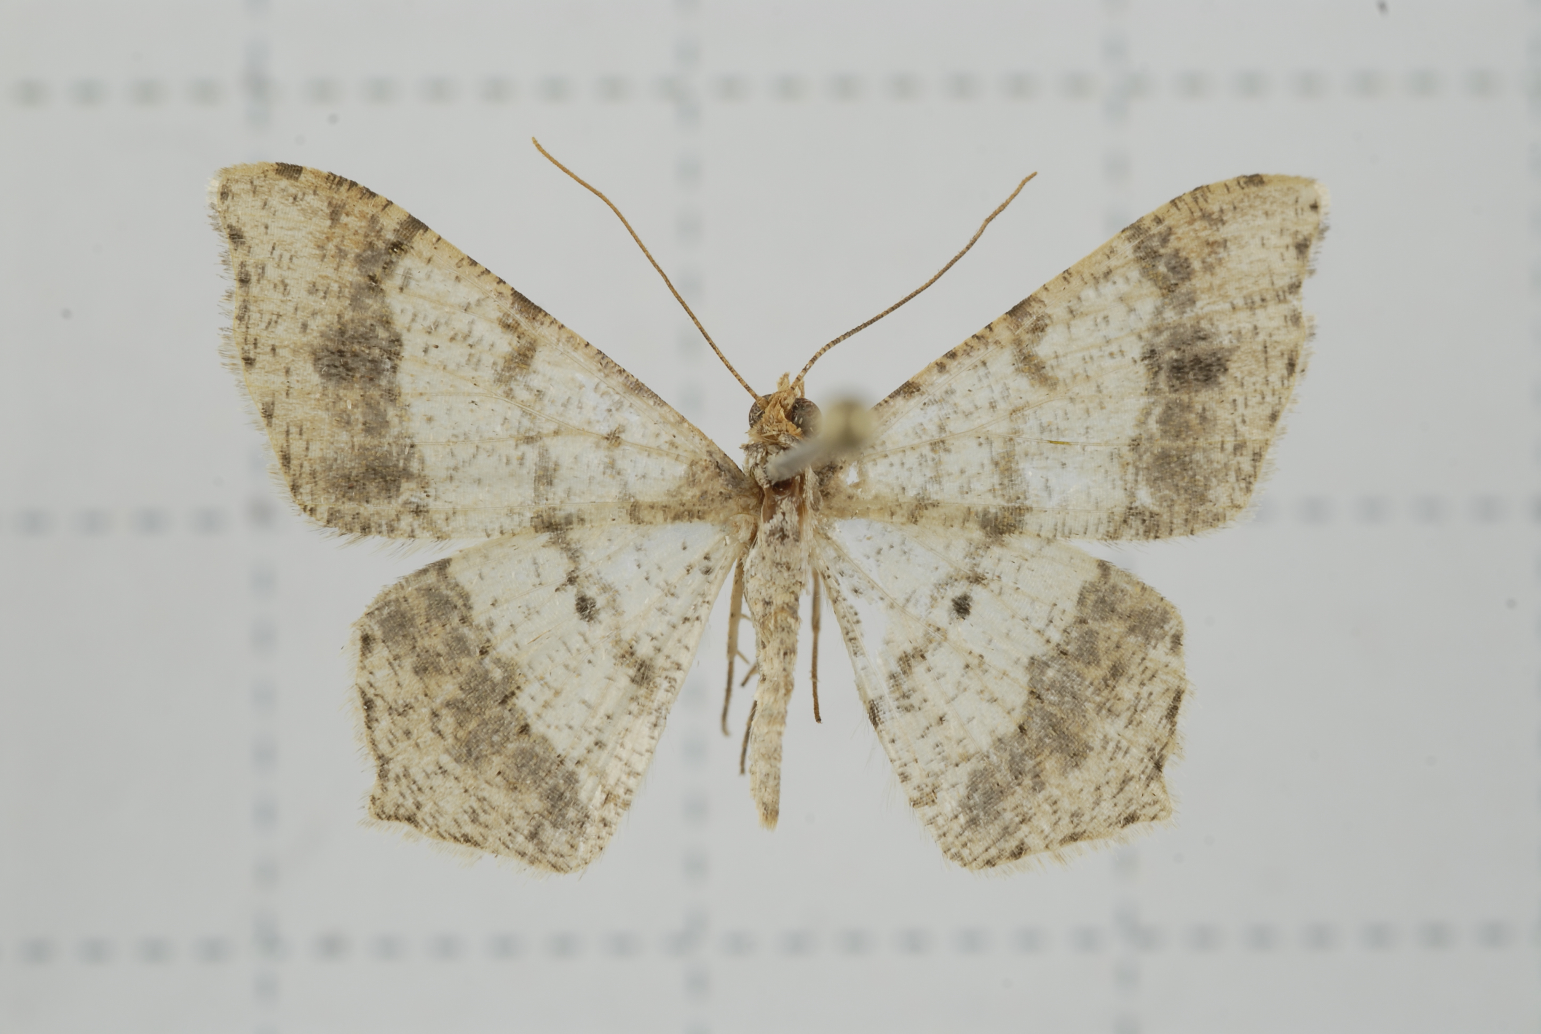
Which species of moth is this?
Macaria abydata
